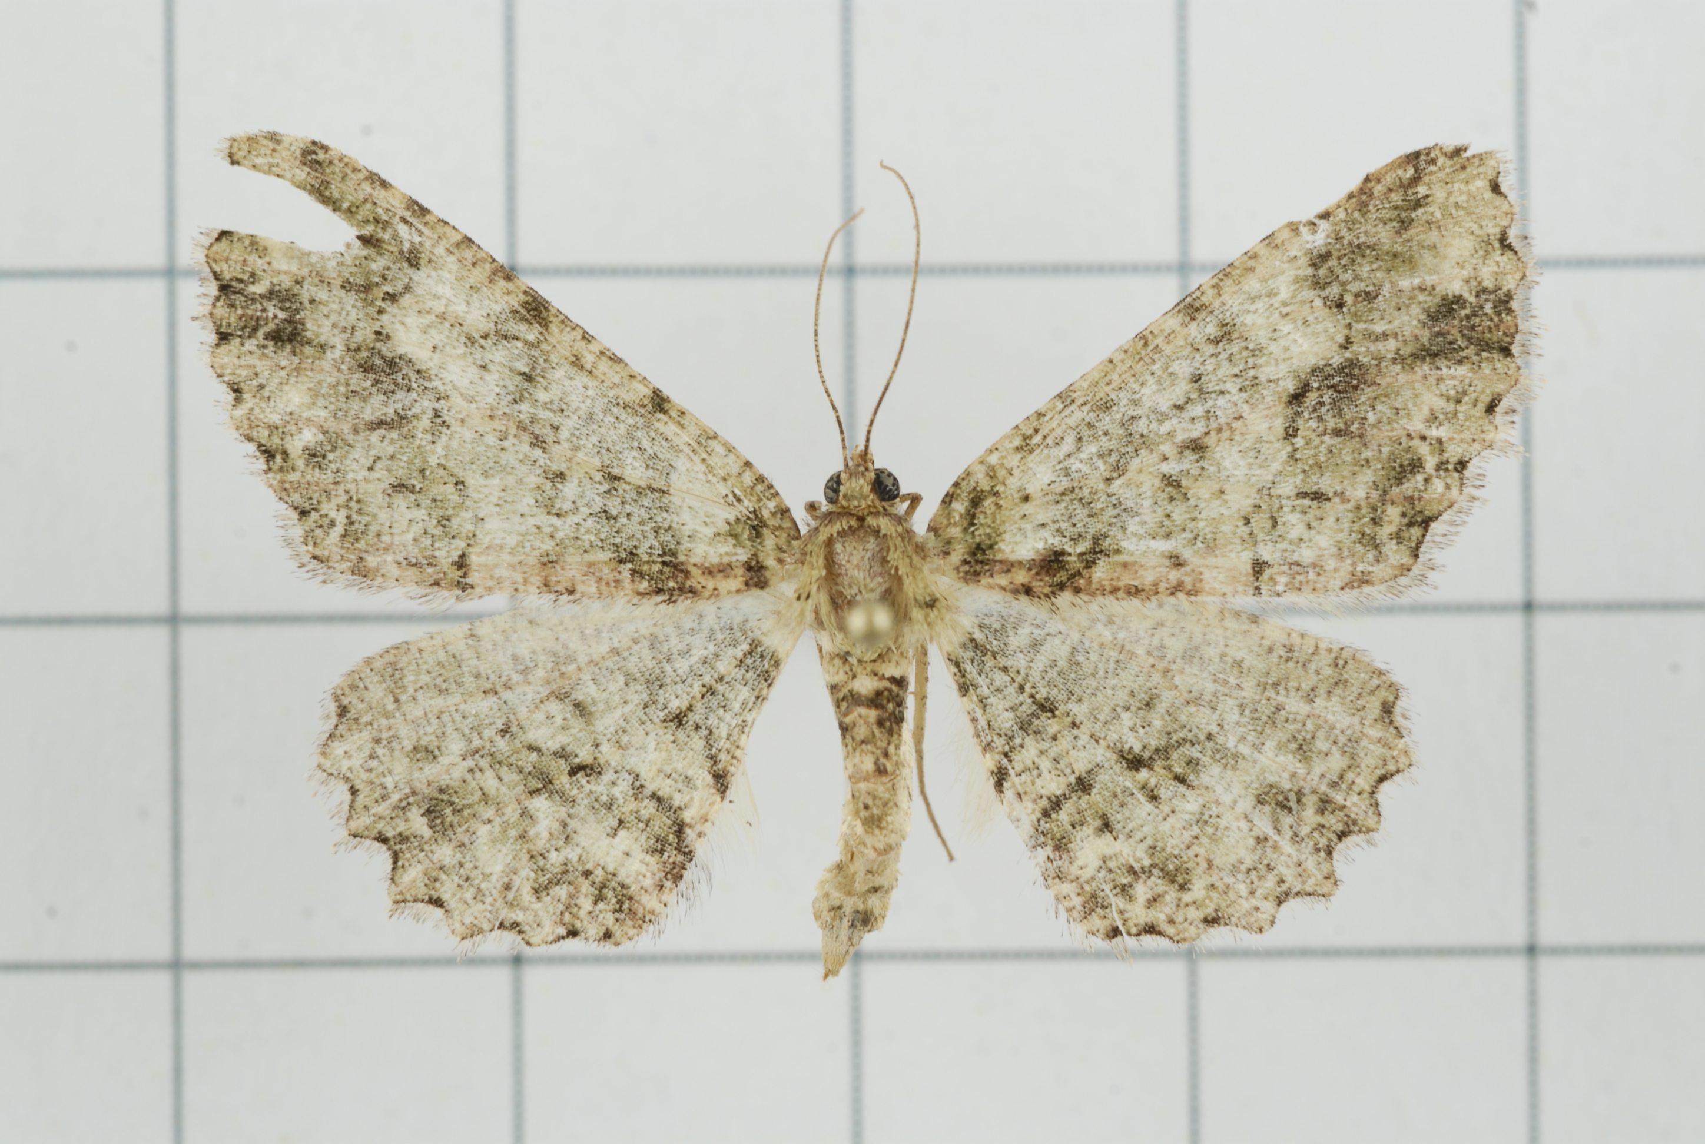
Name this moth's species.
Paradarisa comparataria rantaizanensis
